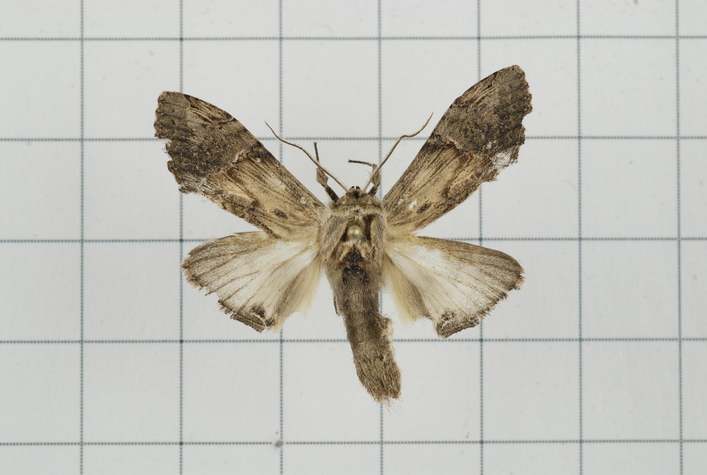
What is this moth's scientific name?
Chadisra bipartita
